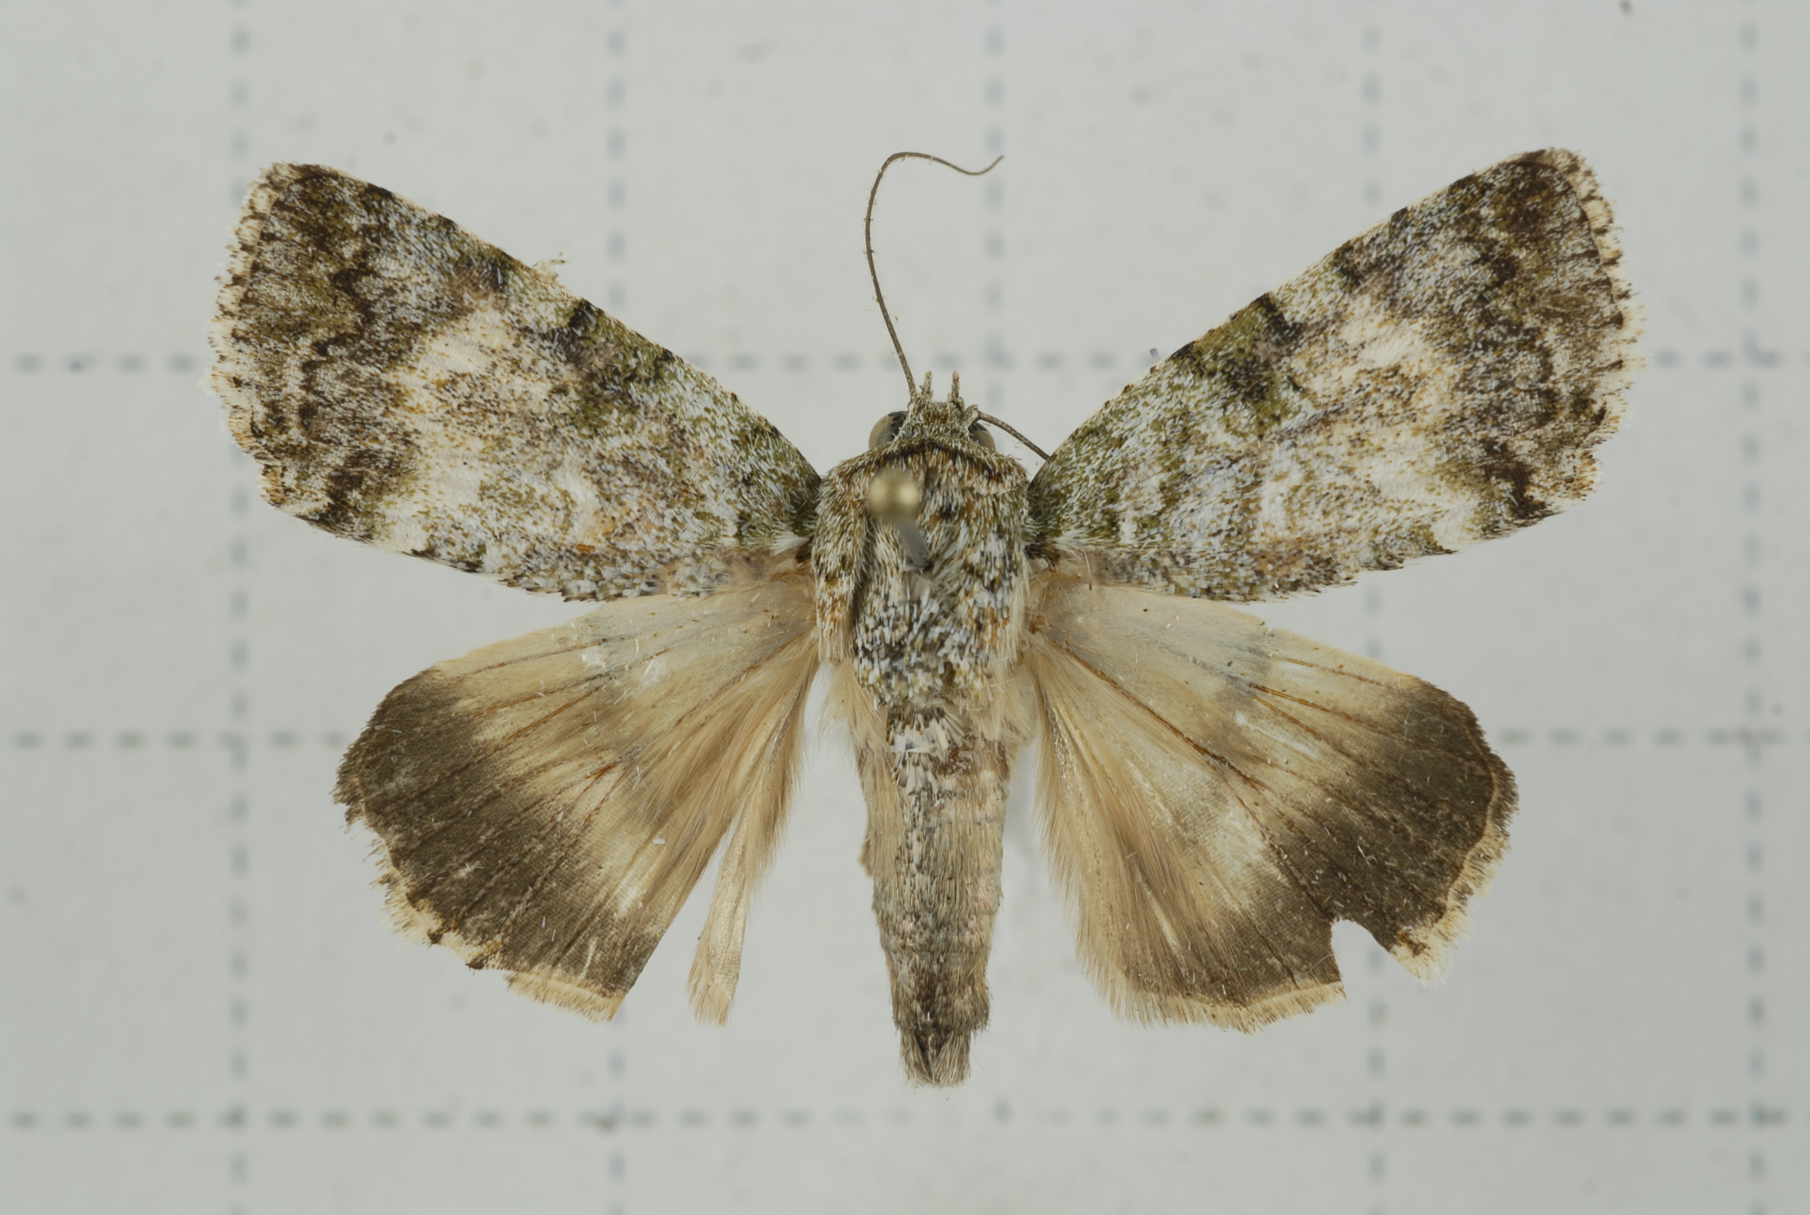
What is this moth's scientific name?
Blenina quinaria
